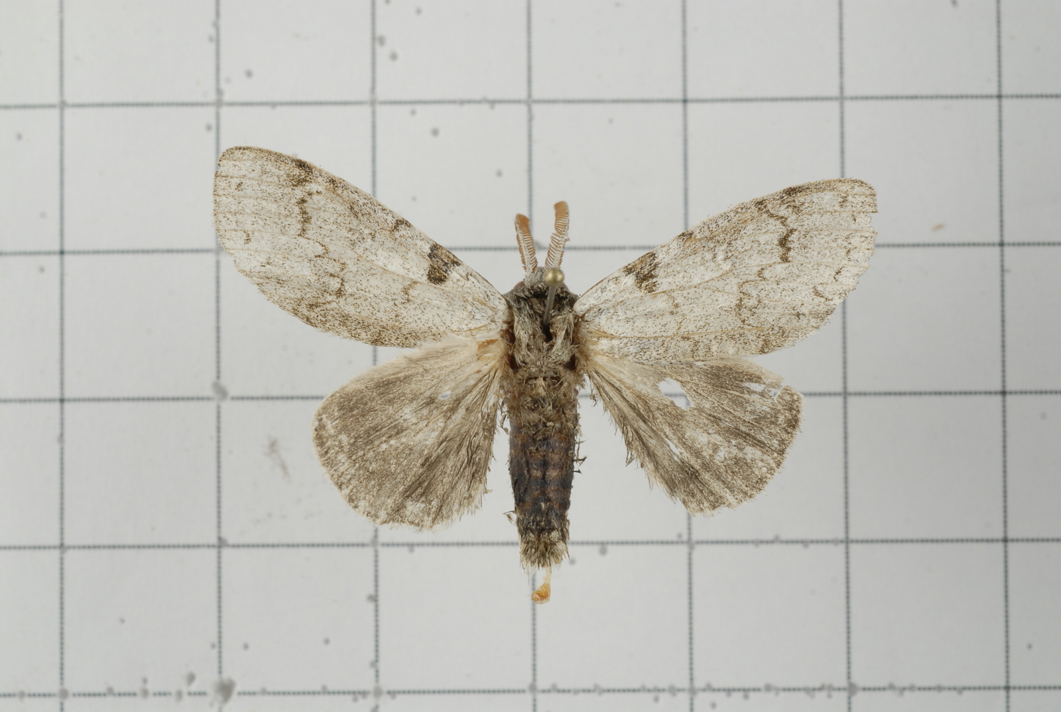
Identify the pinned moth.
Calliteara postfusca
